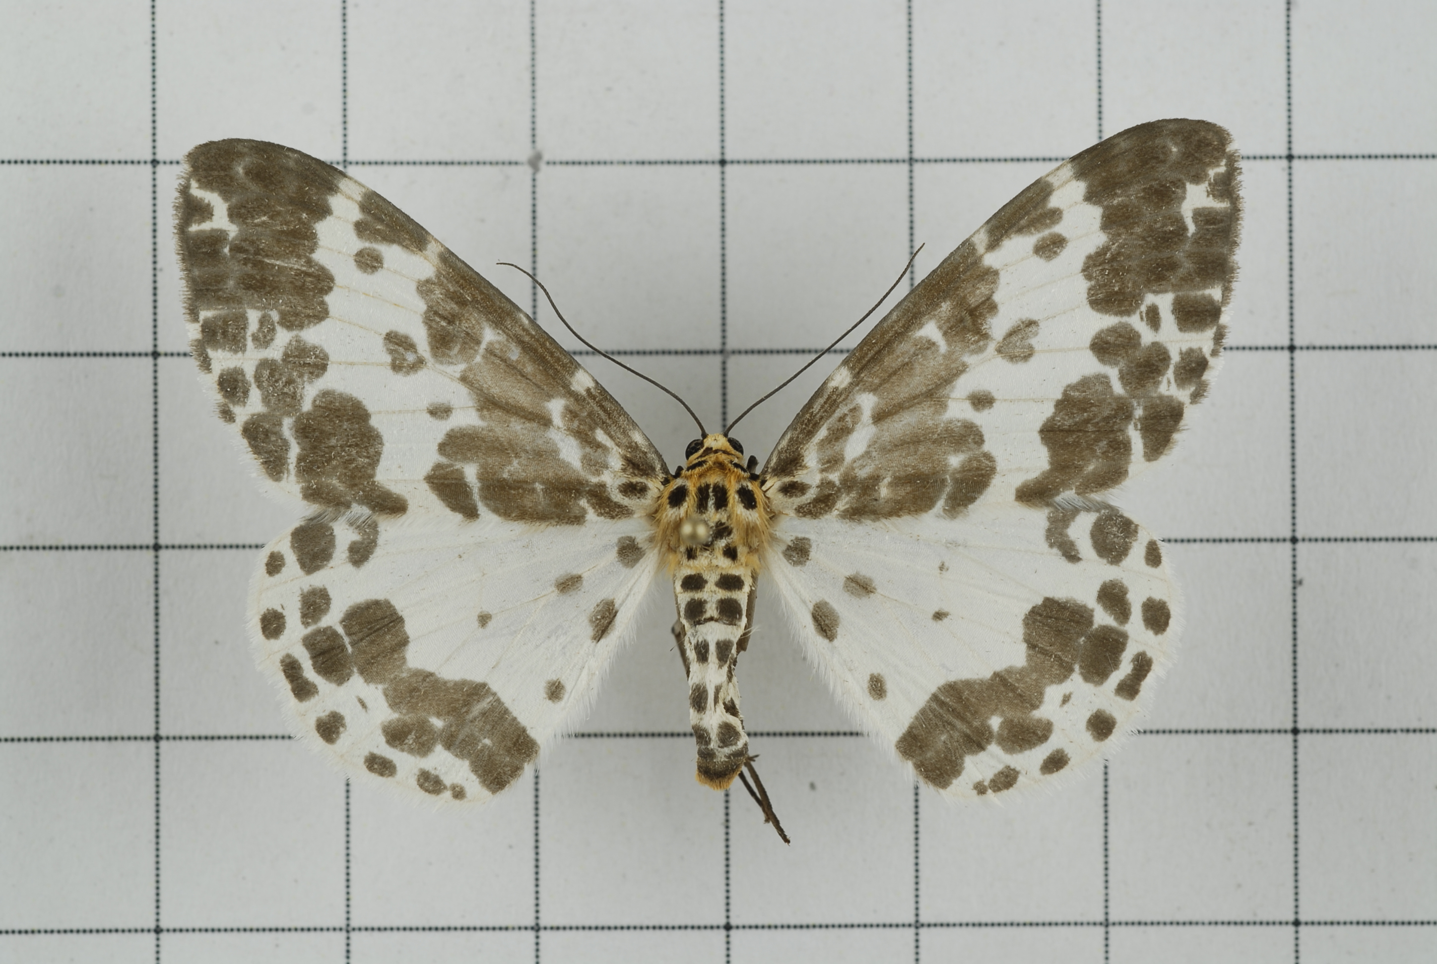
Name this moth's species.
Pogonopygia pavida pavida
